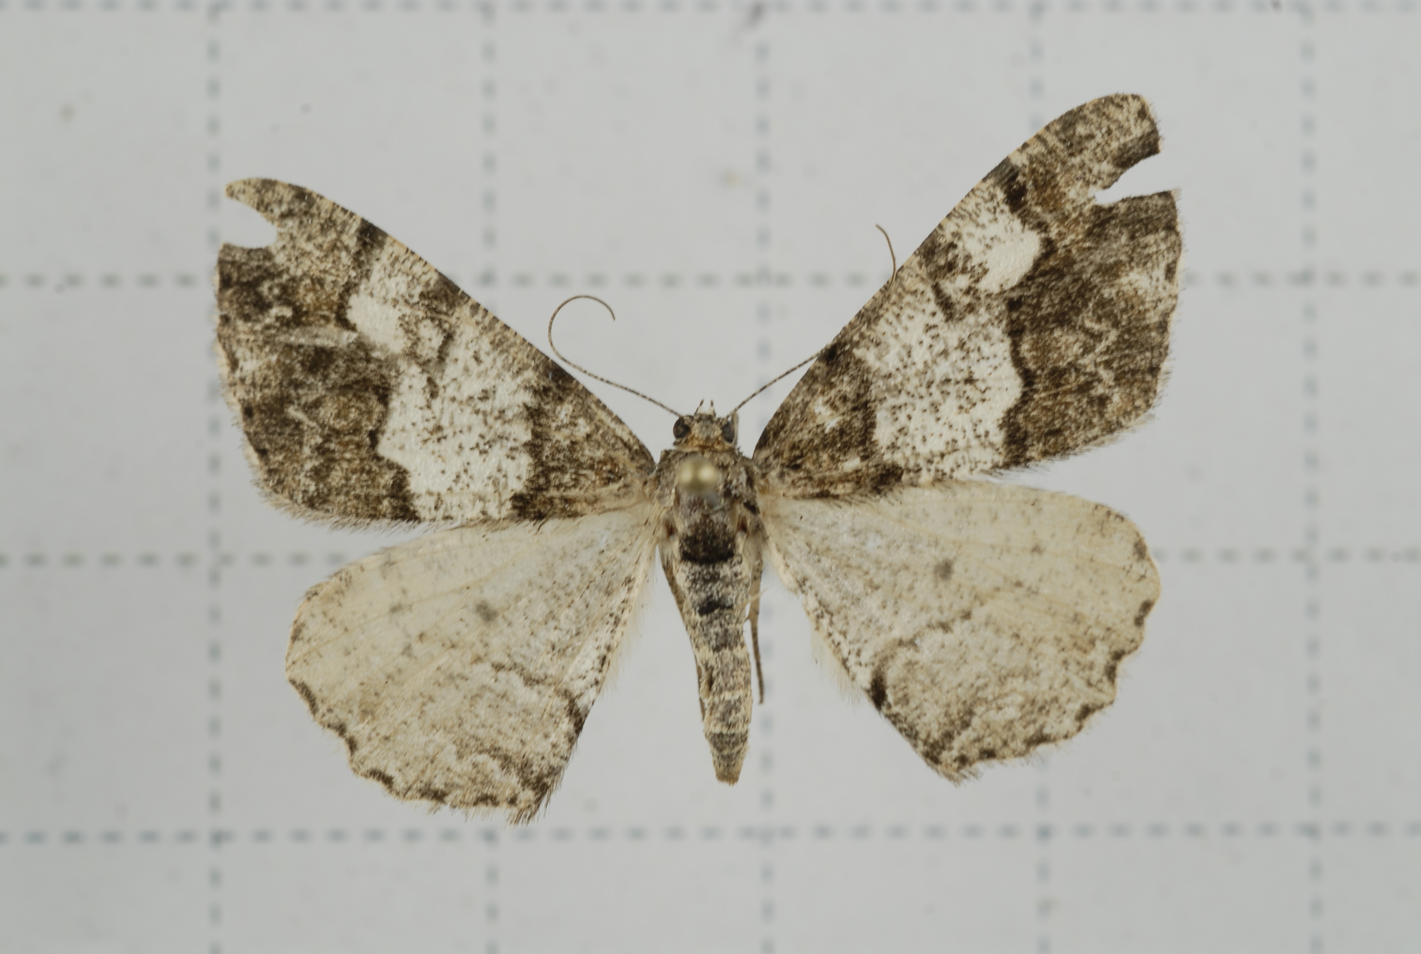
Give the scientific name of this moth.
Alcis anmashanensis
